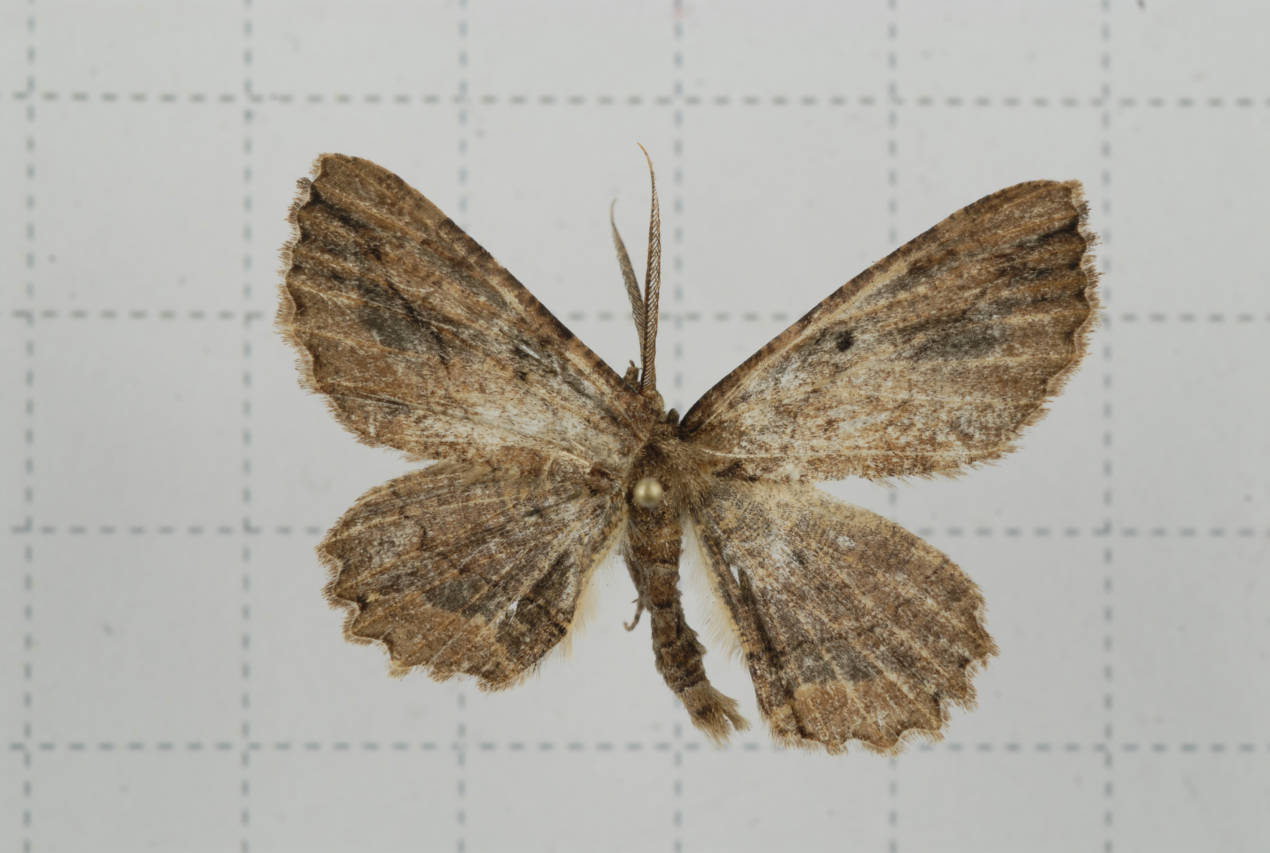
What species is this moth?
Menophra mitsundoi
